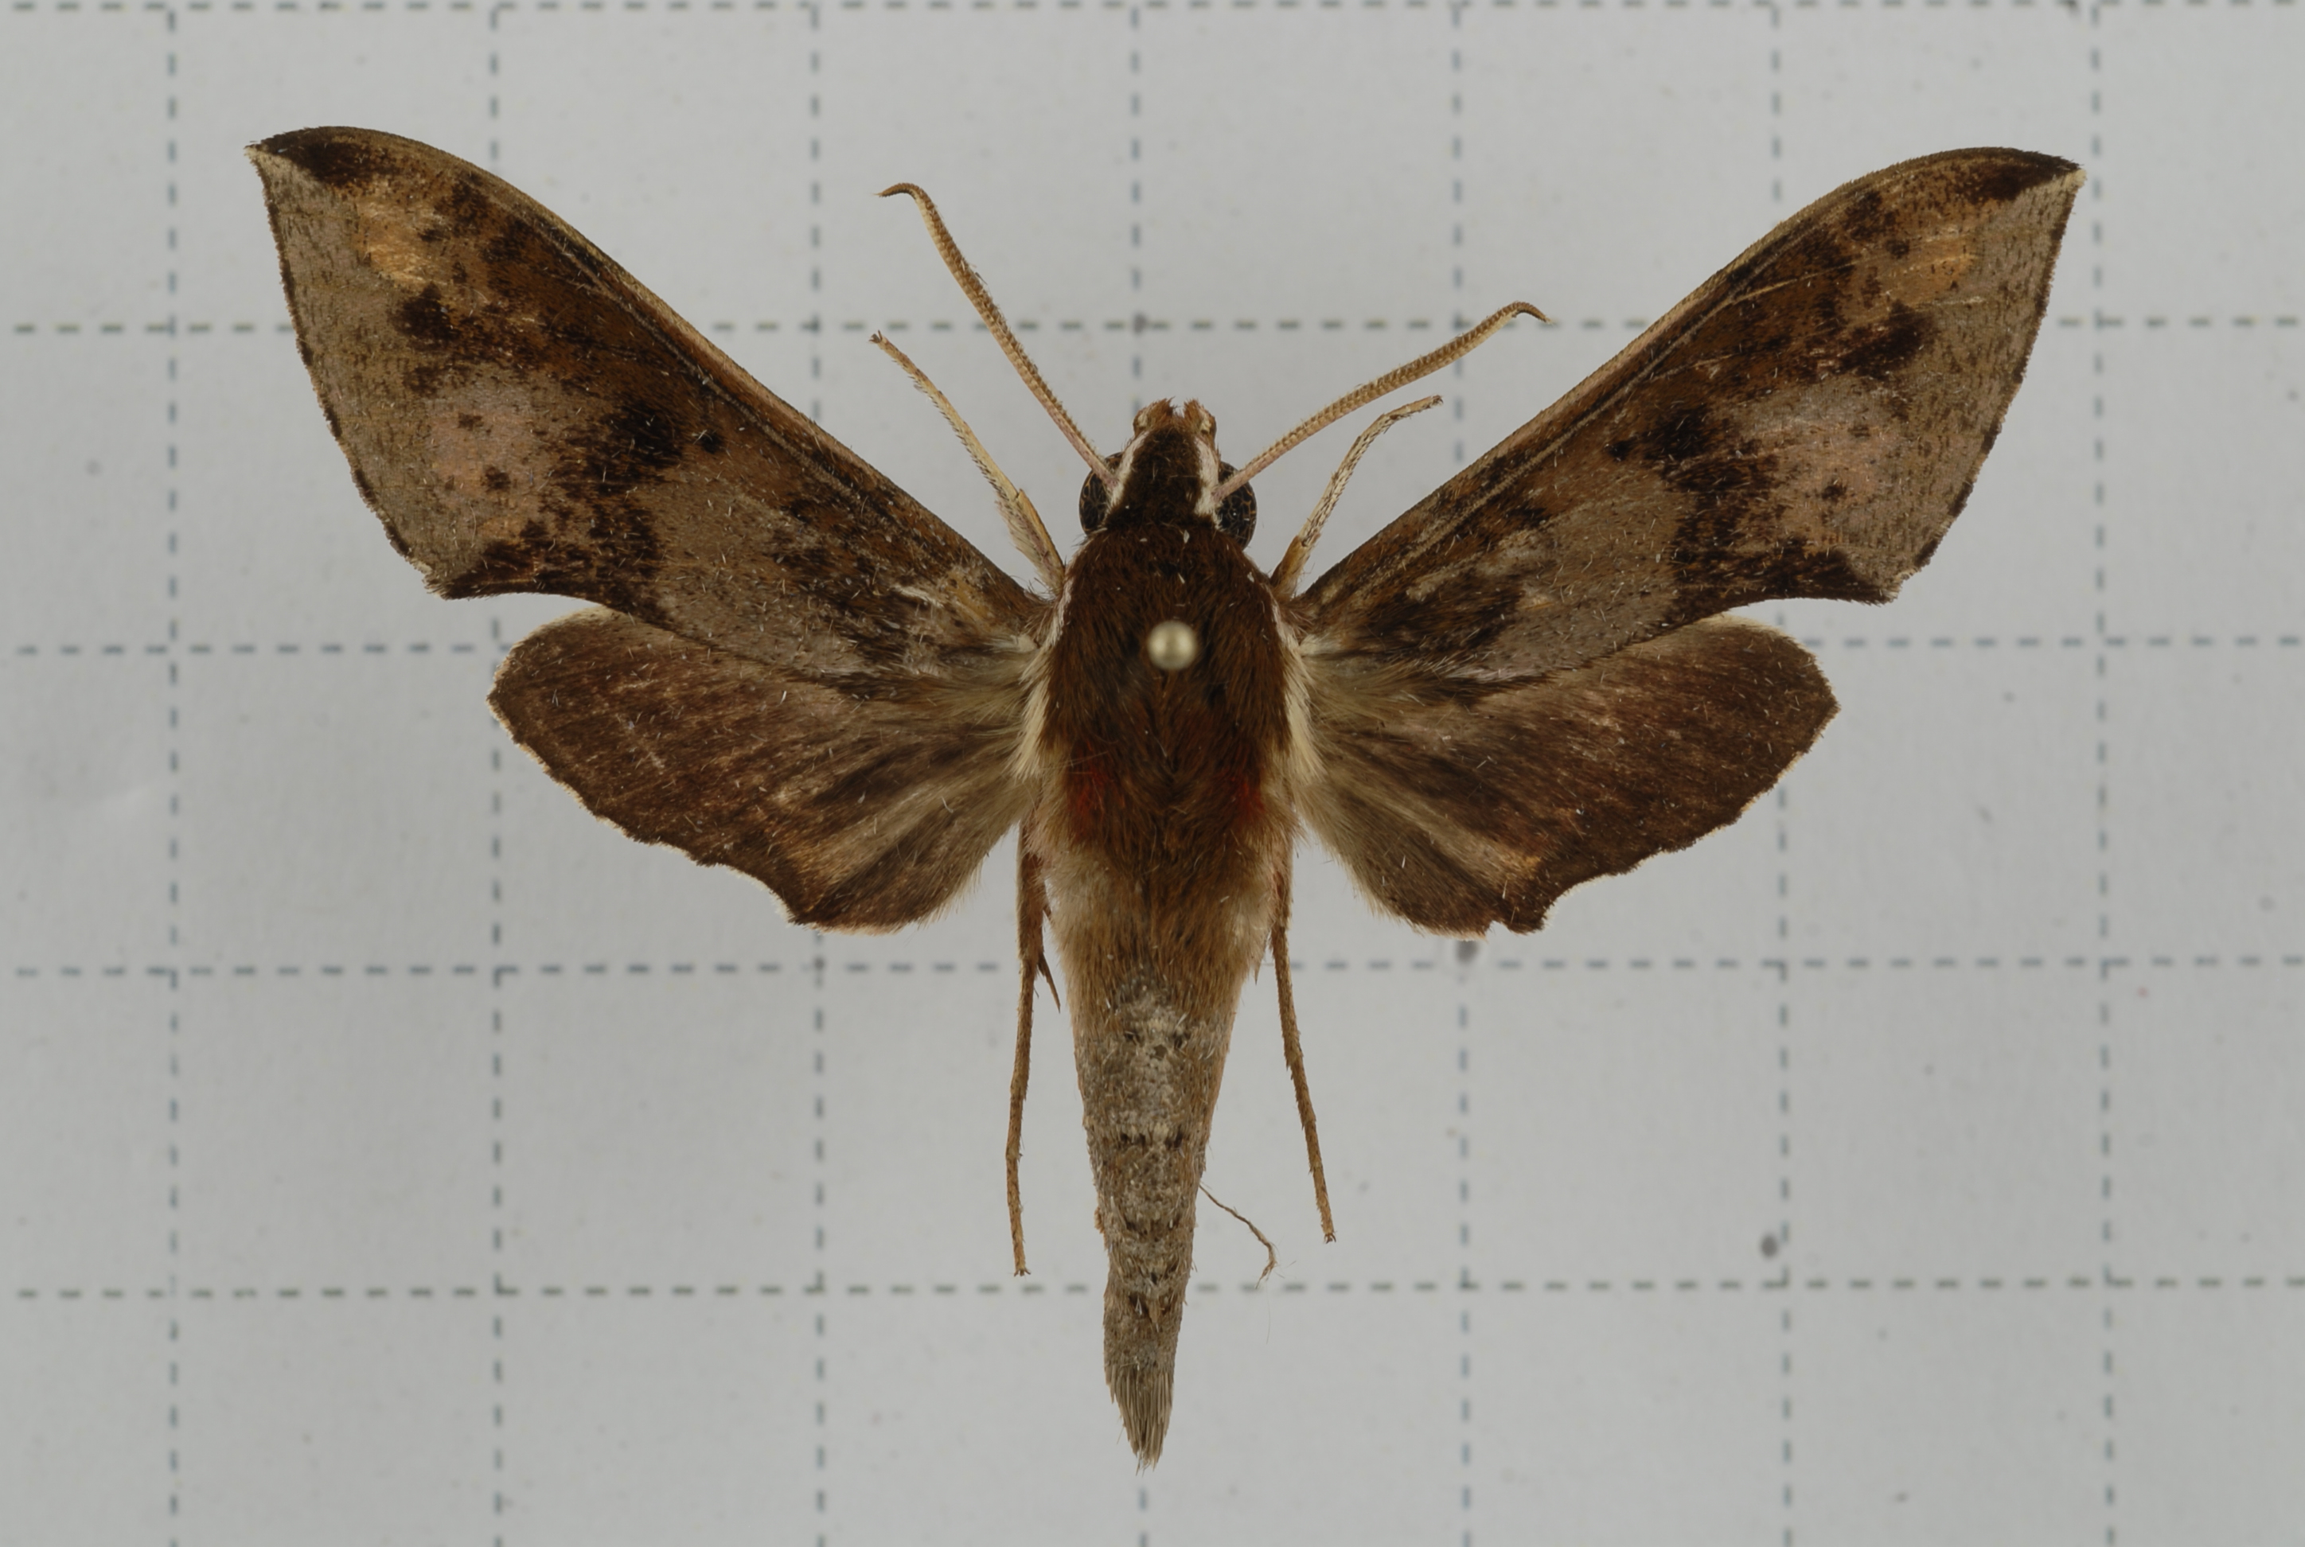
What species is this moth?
Rhagastis binoculata
